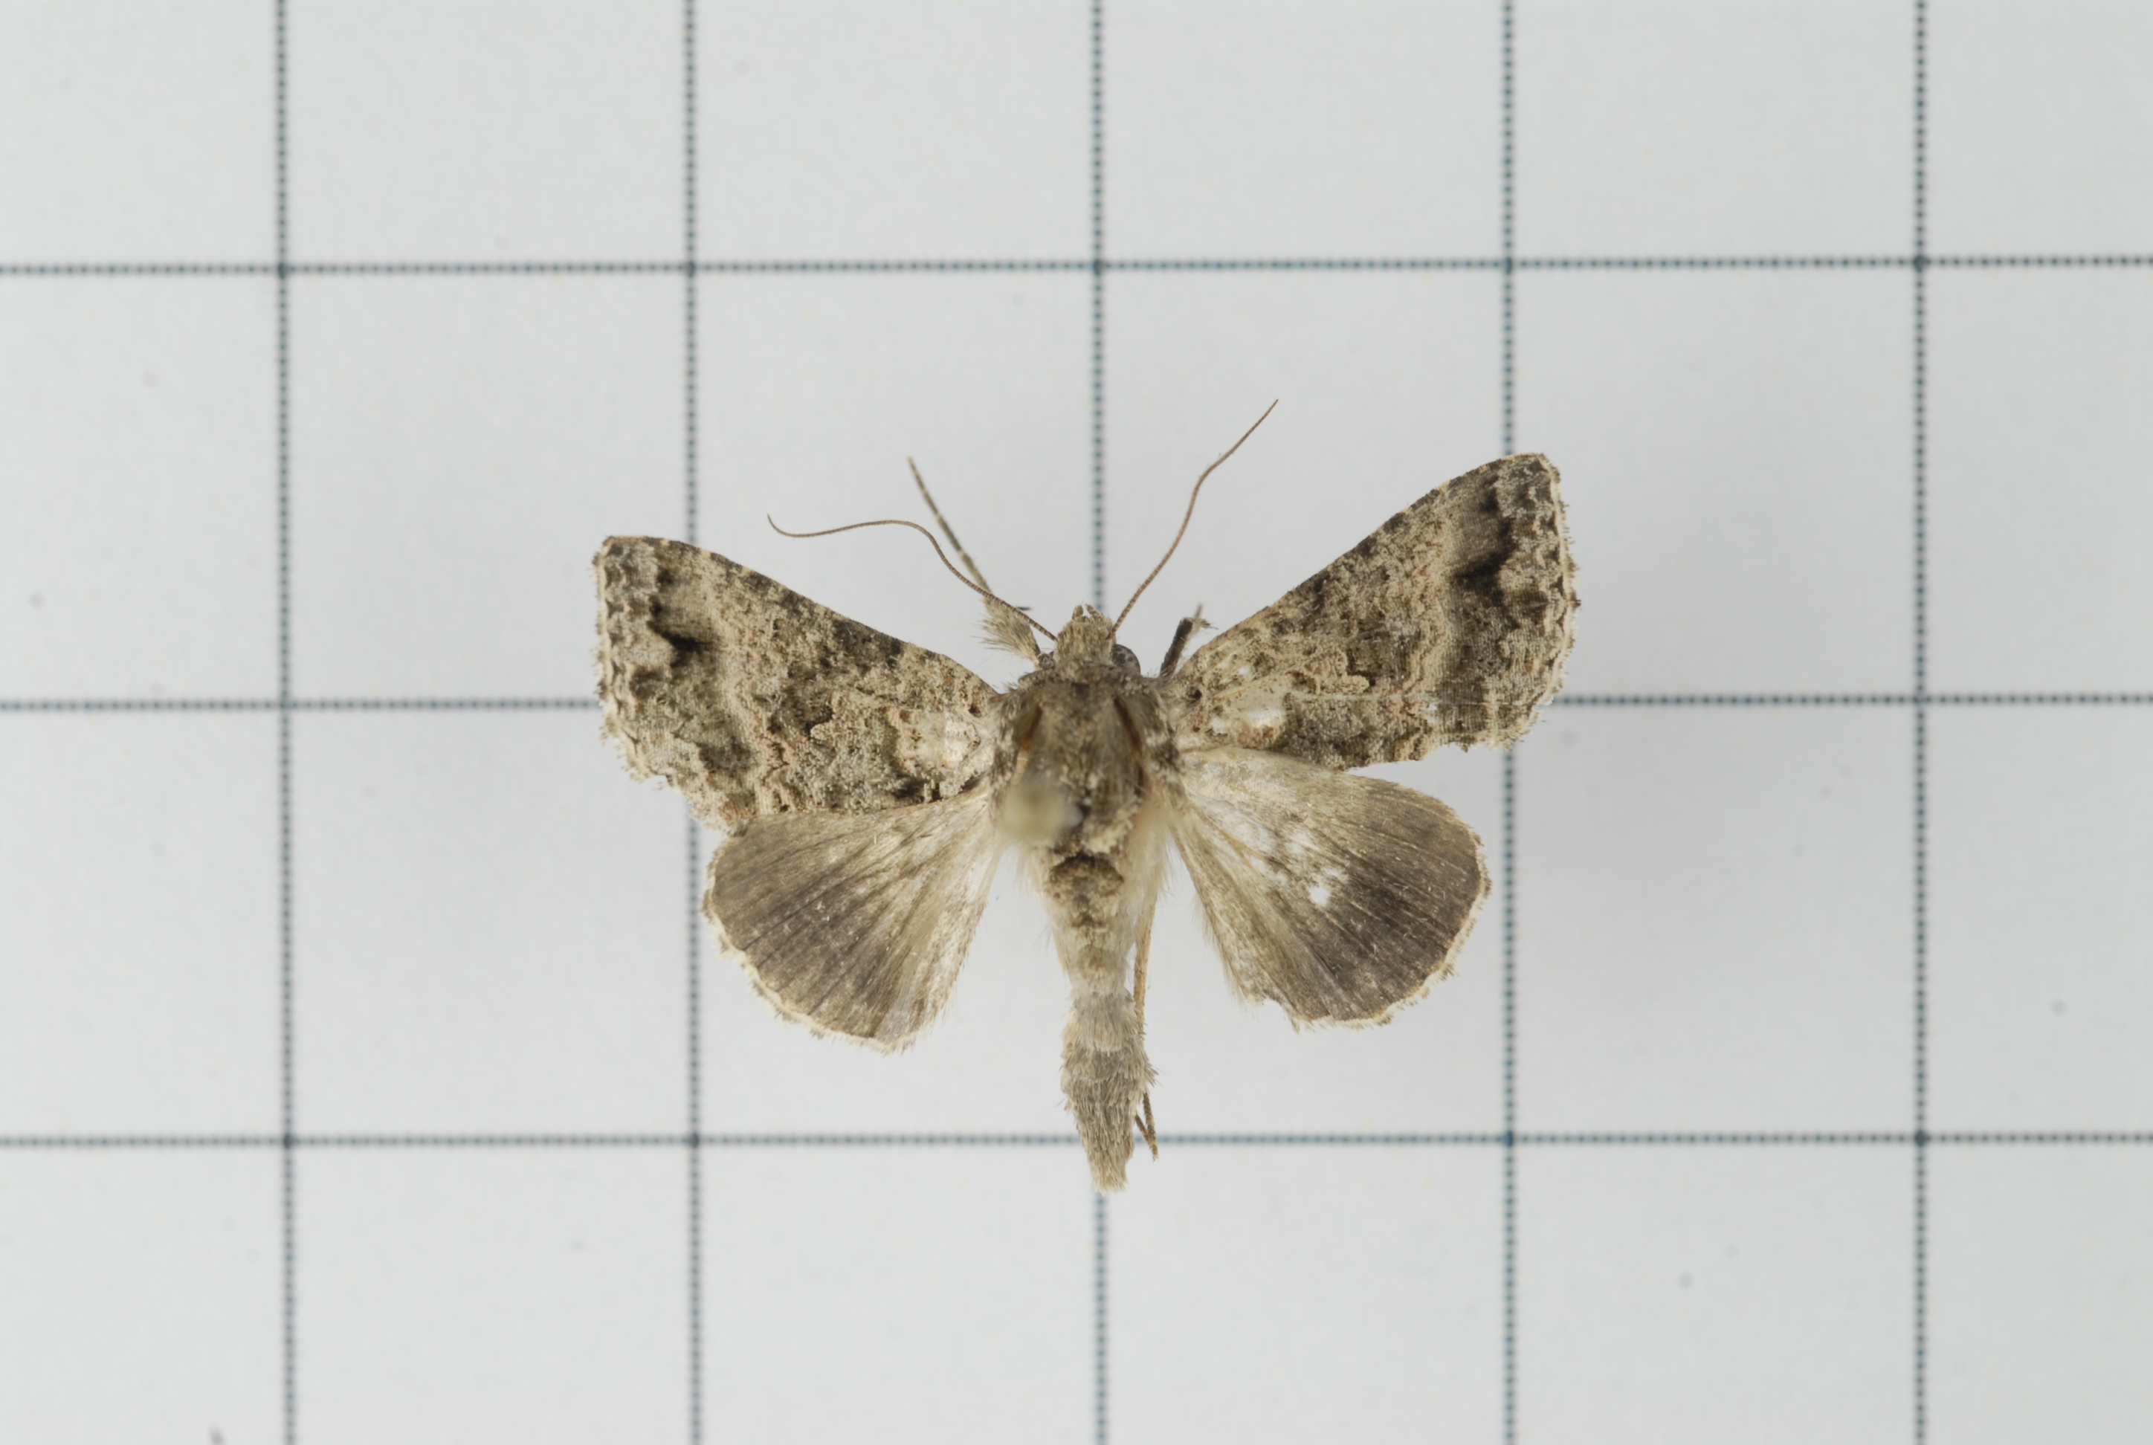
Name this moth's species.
Ctenoplusia mutans
